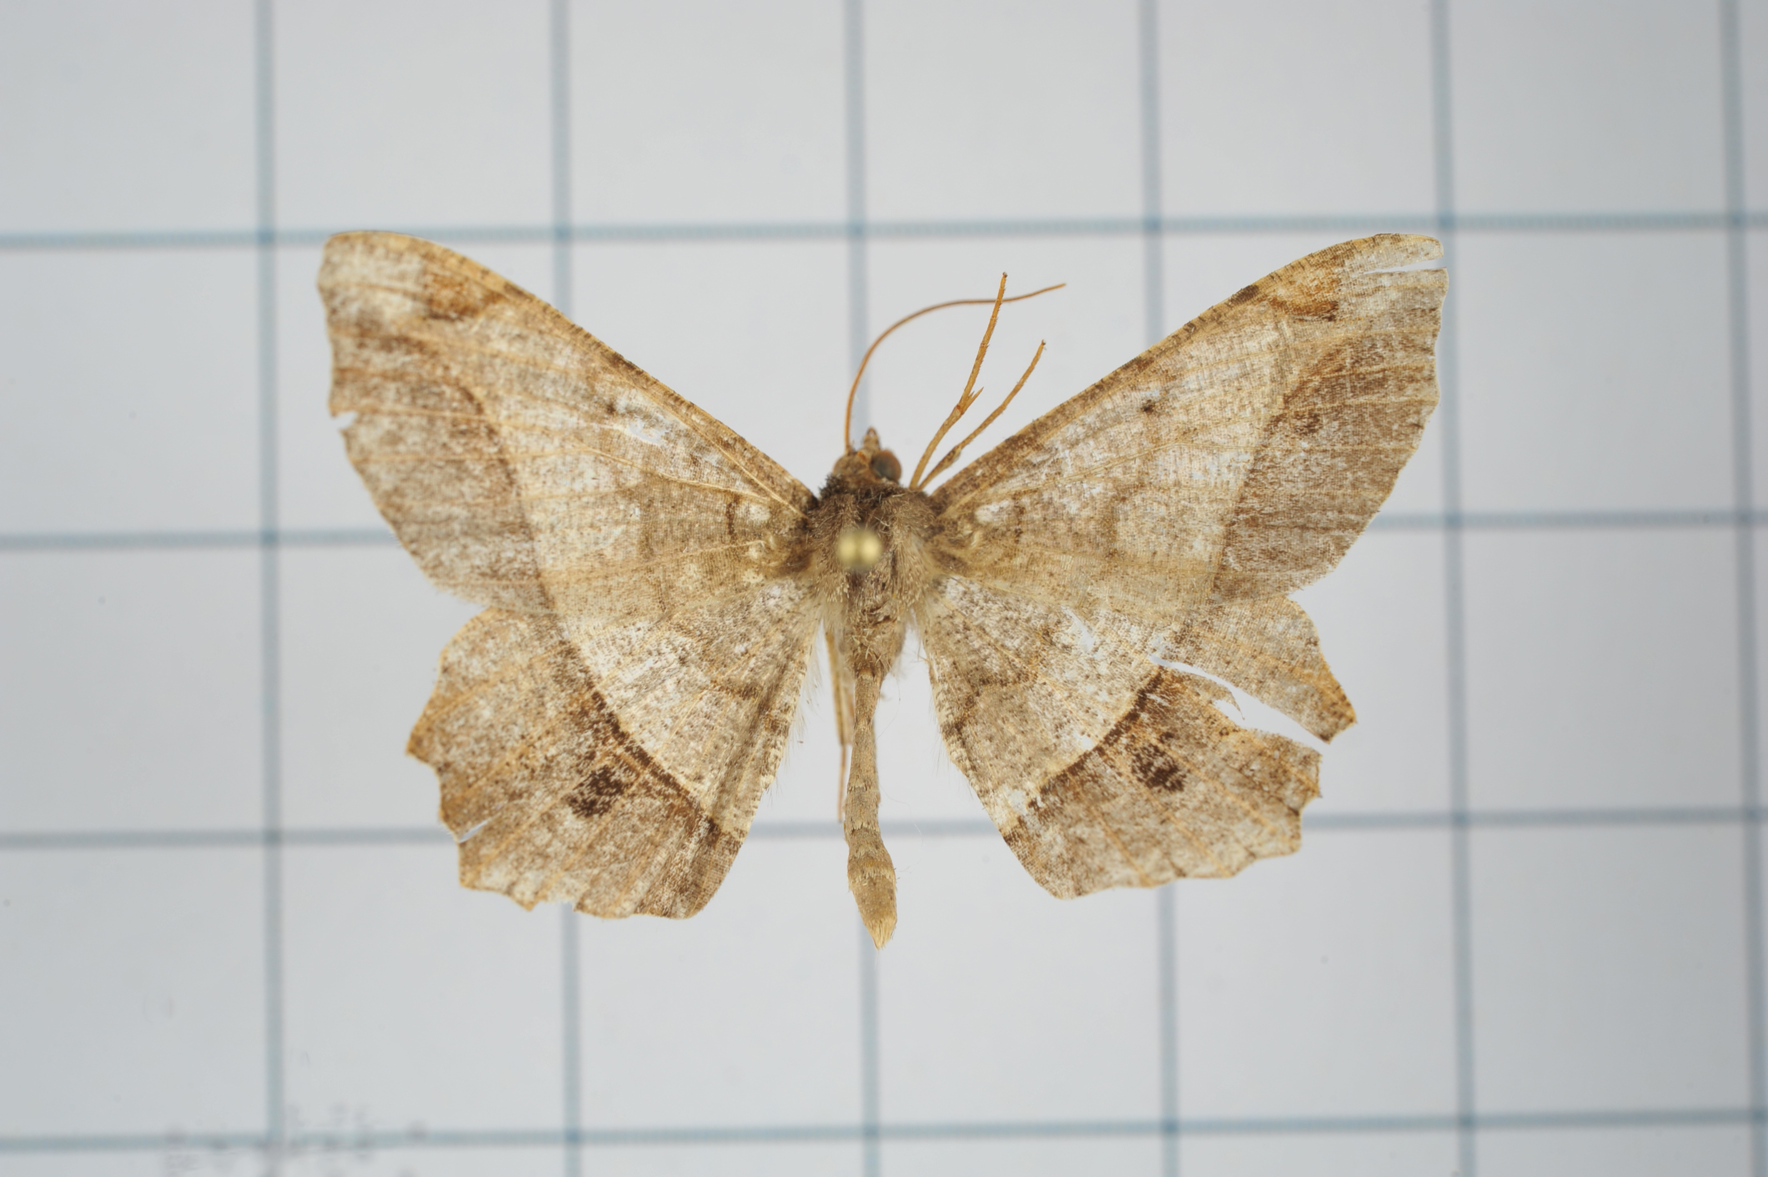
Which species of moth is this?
Chiasmia monticolaria notia
